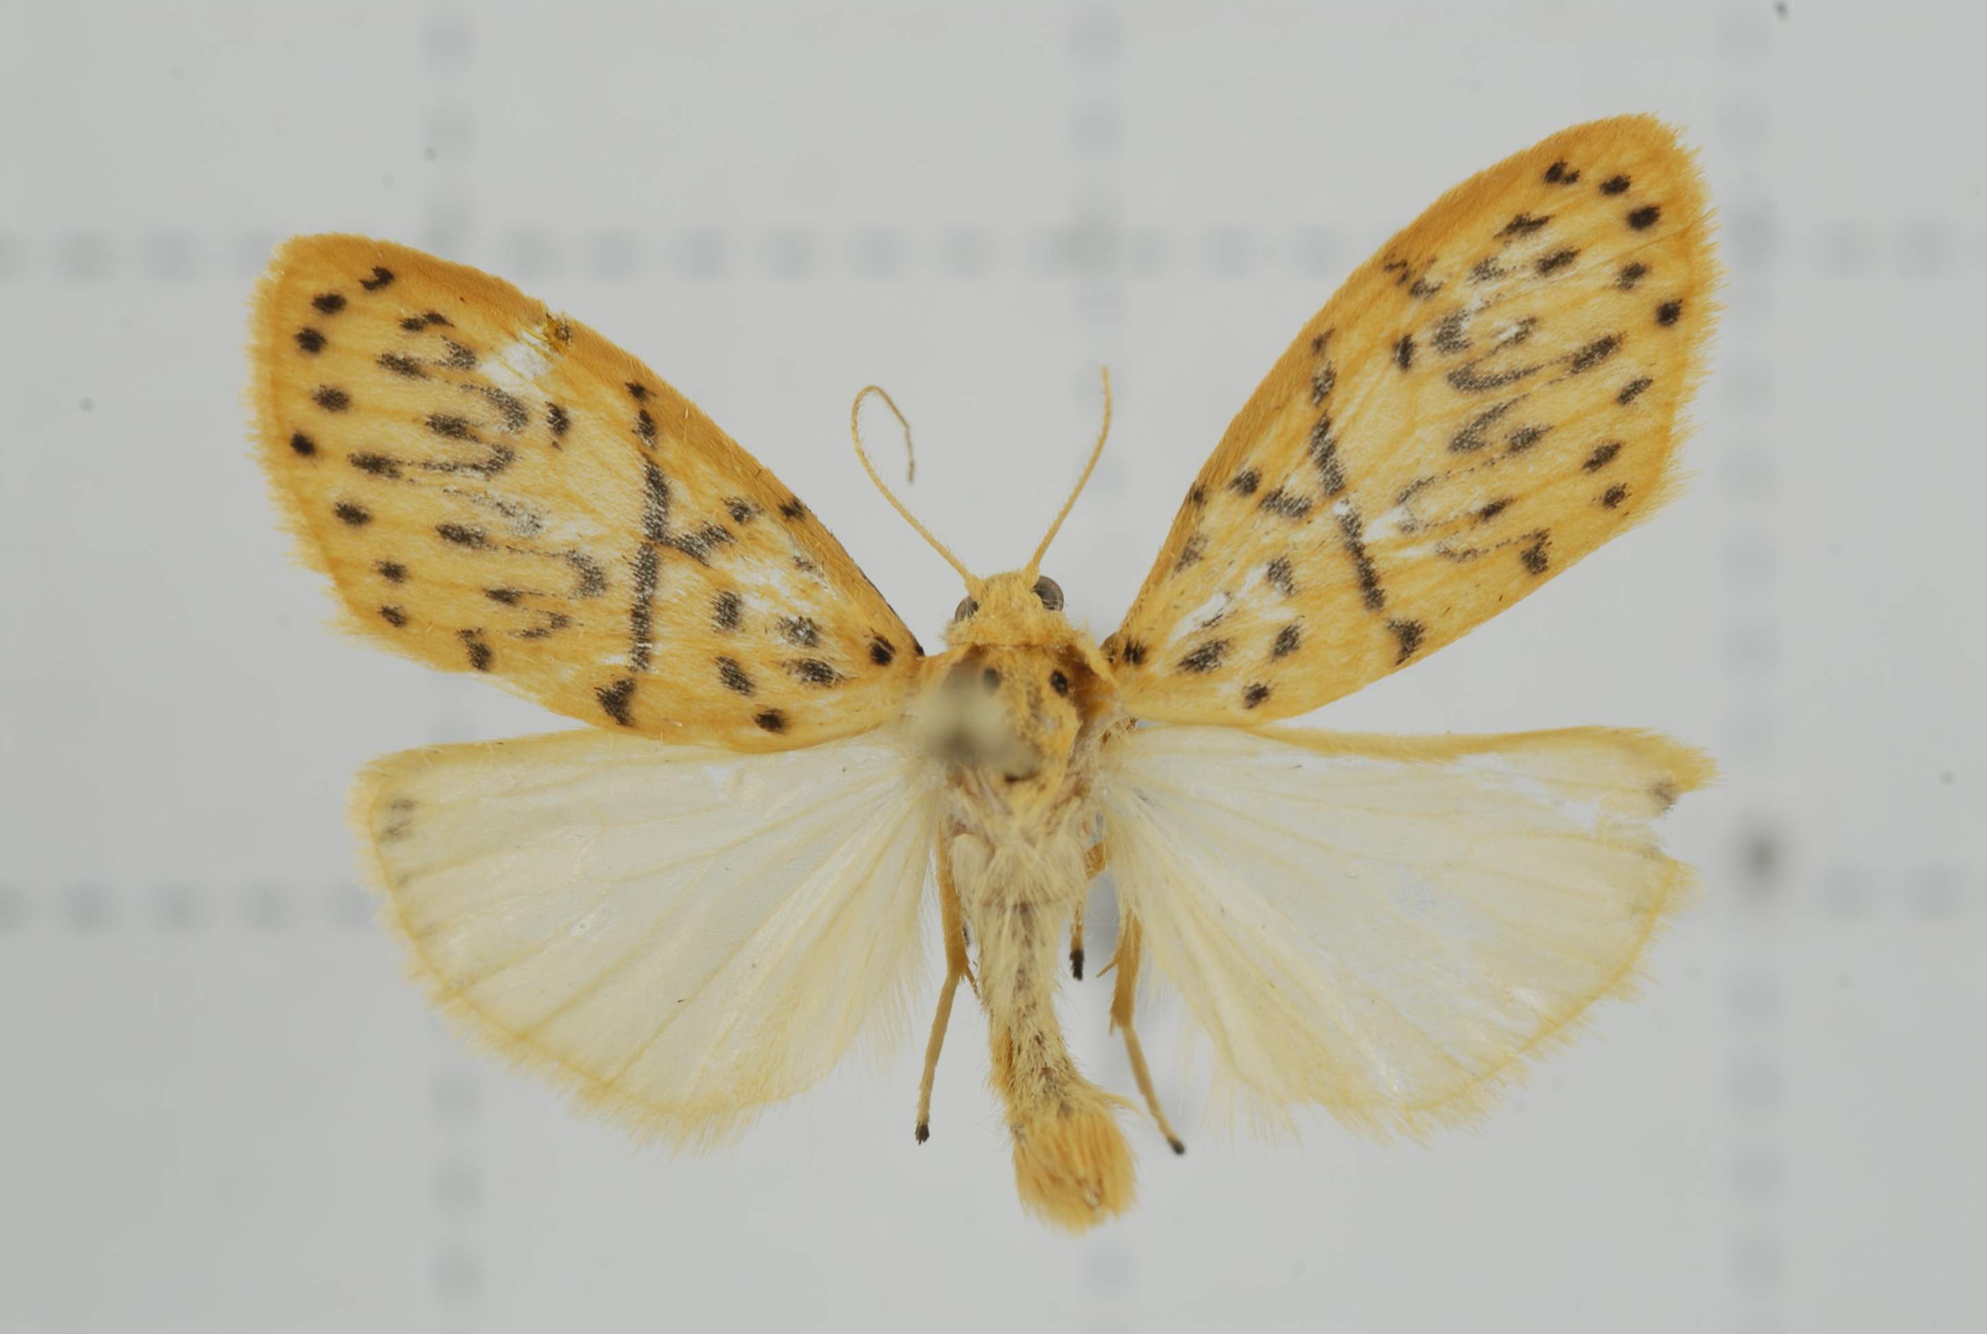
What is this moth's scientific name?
Huangilene alikangiae alikangiae
